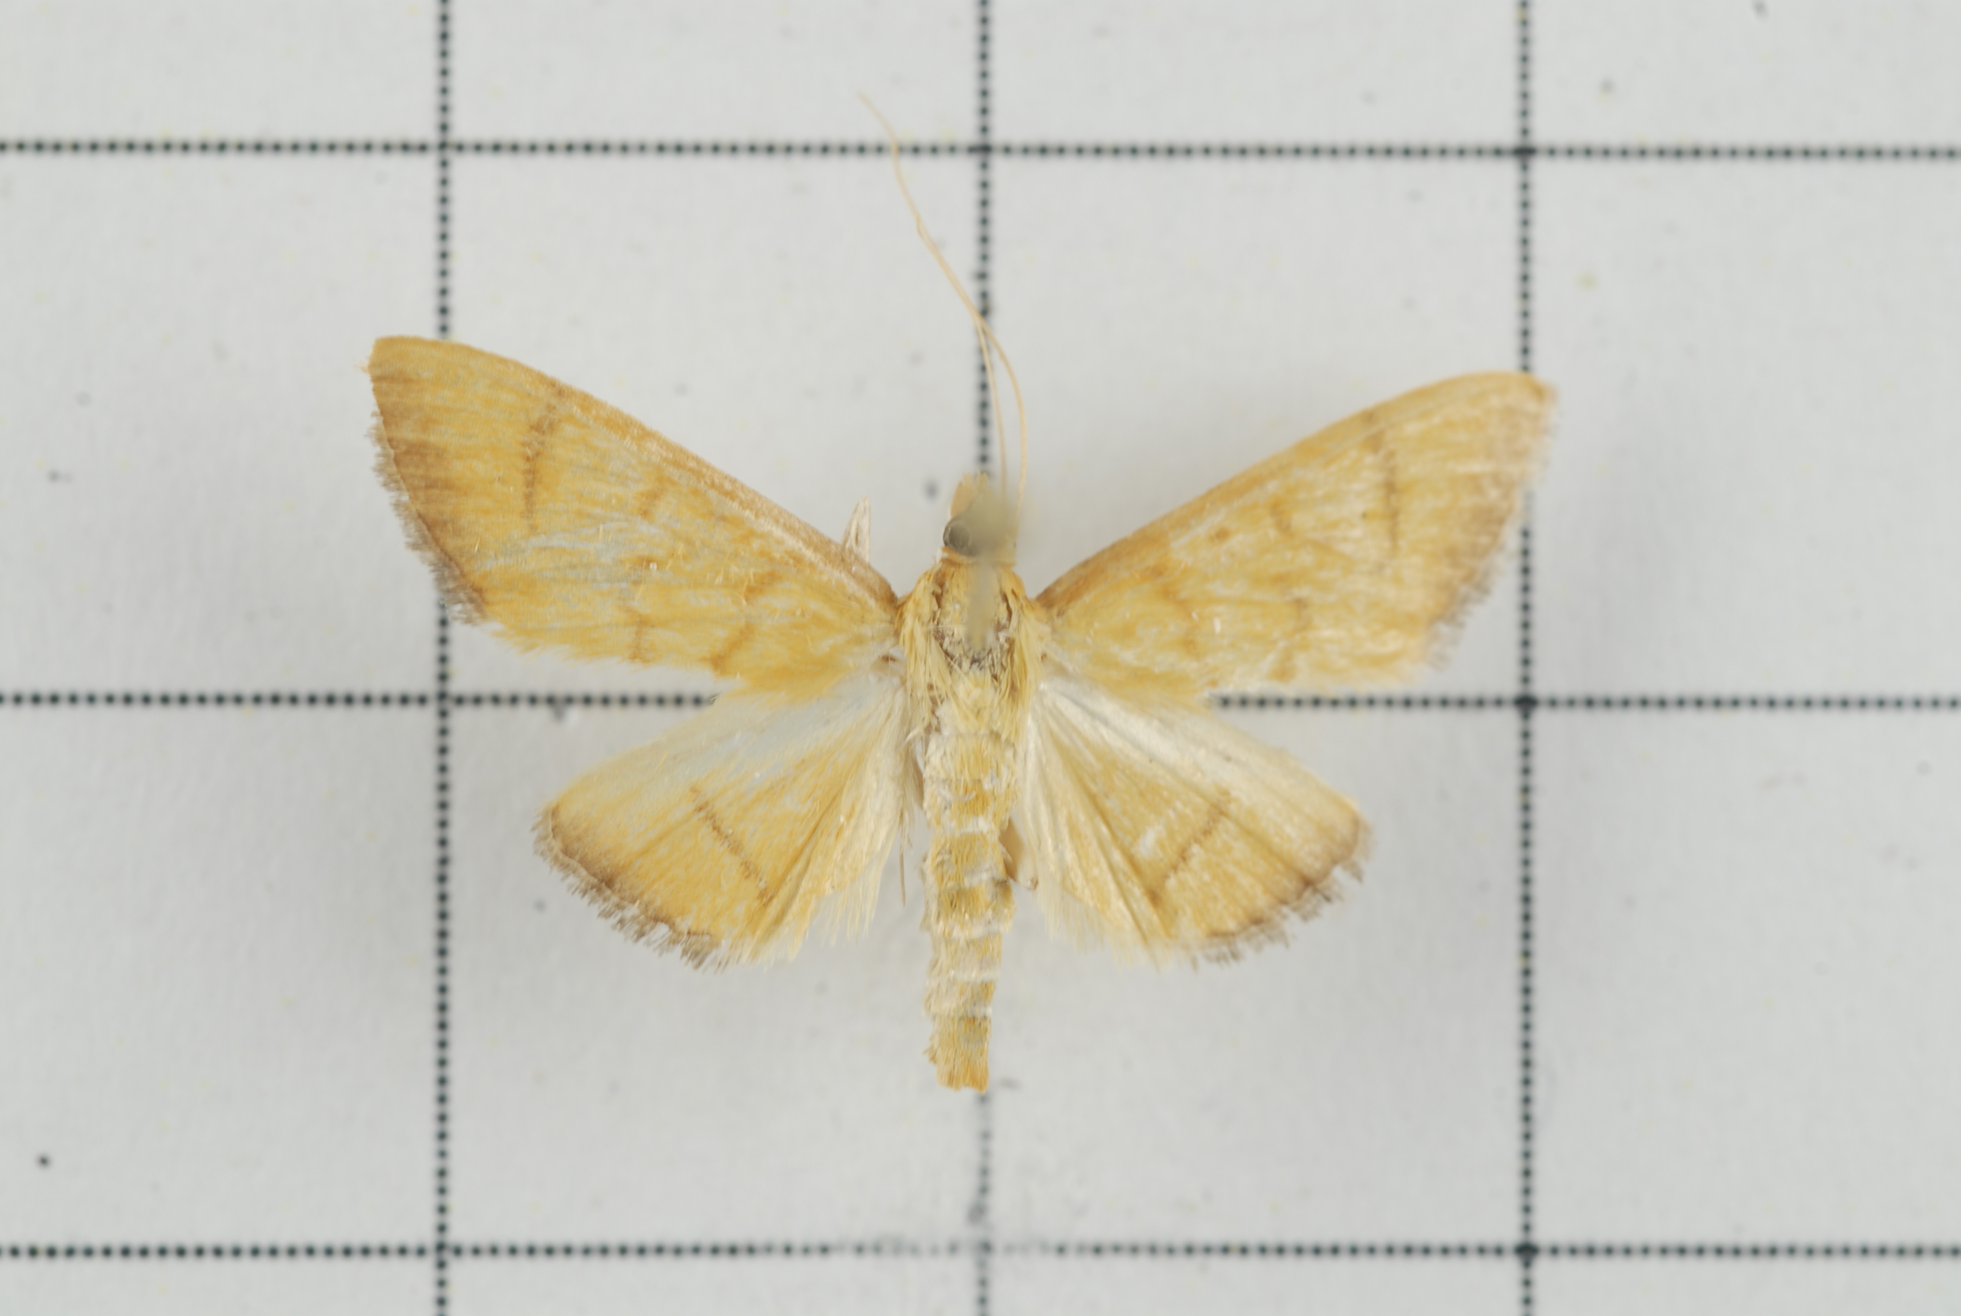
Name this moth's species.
Toxobotys nea
